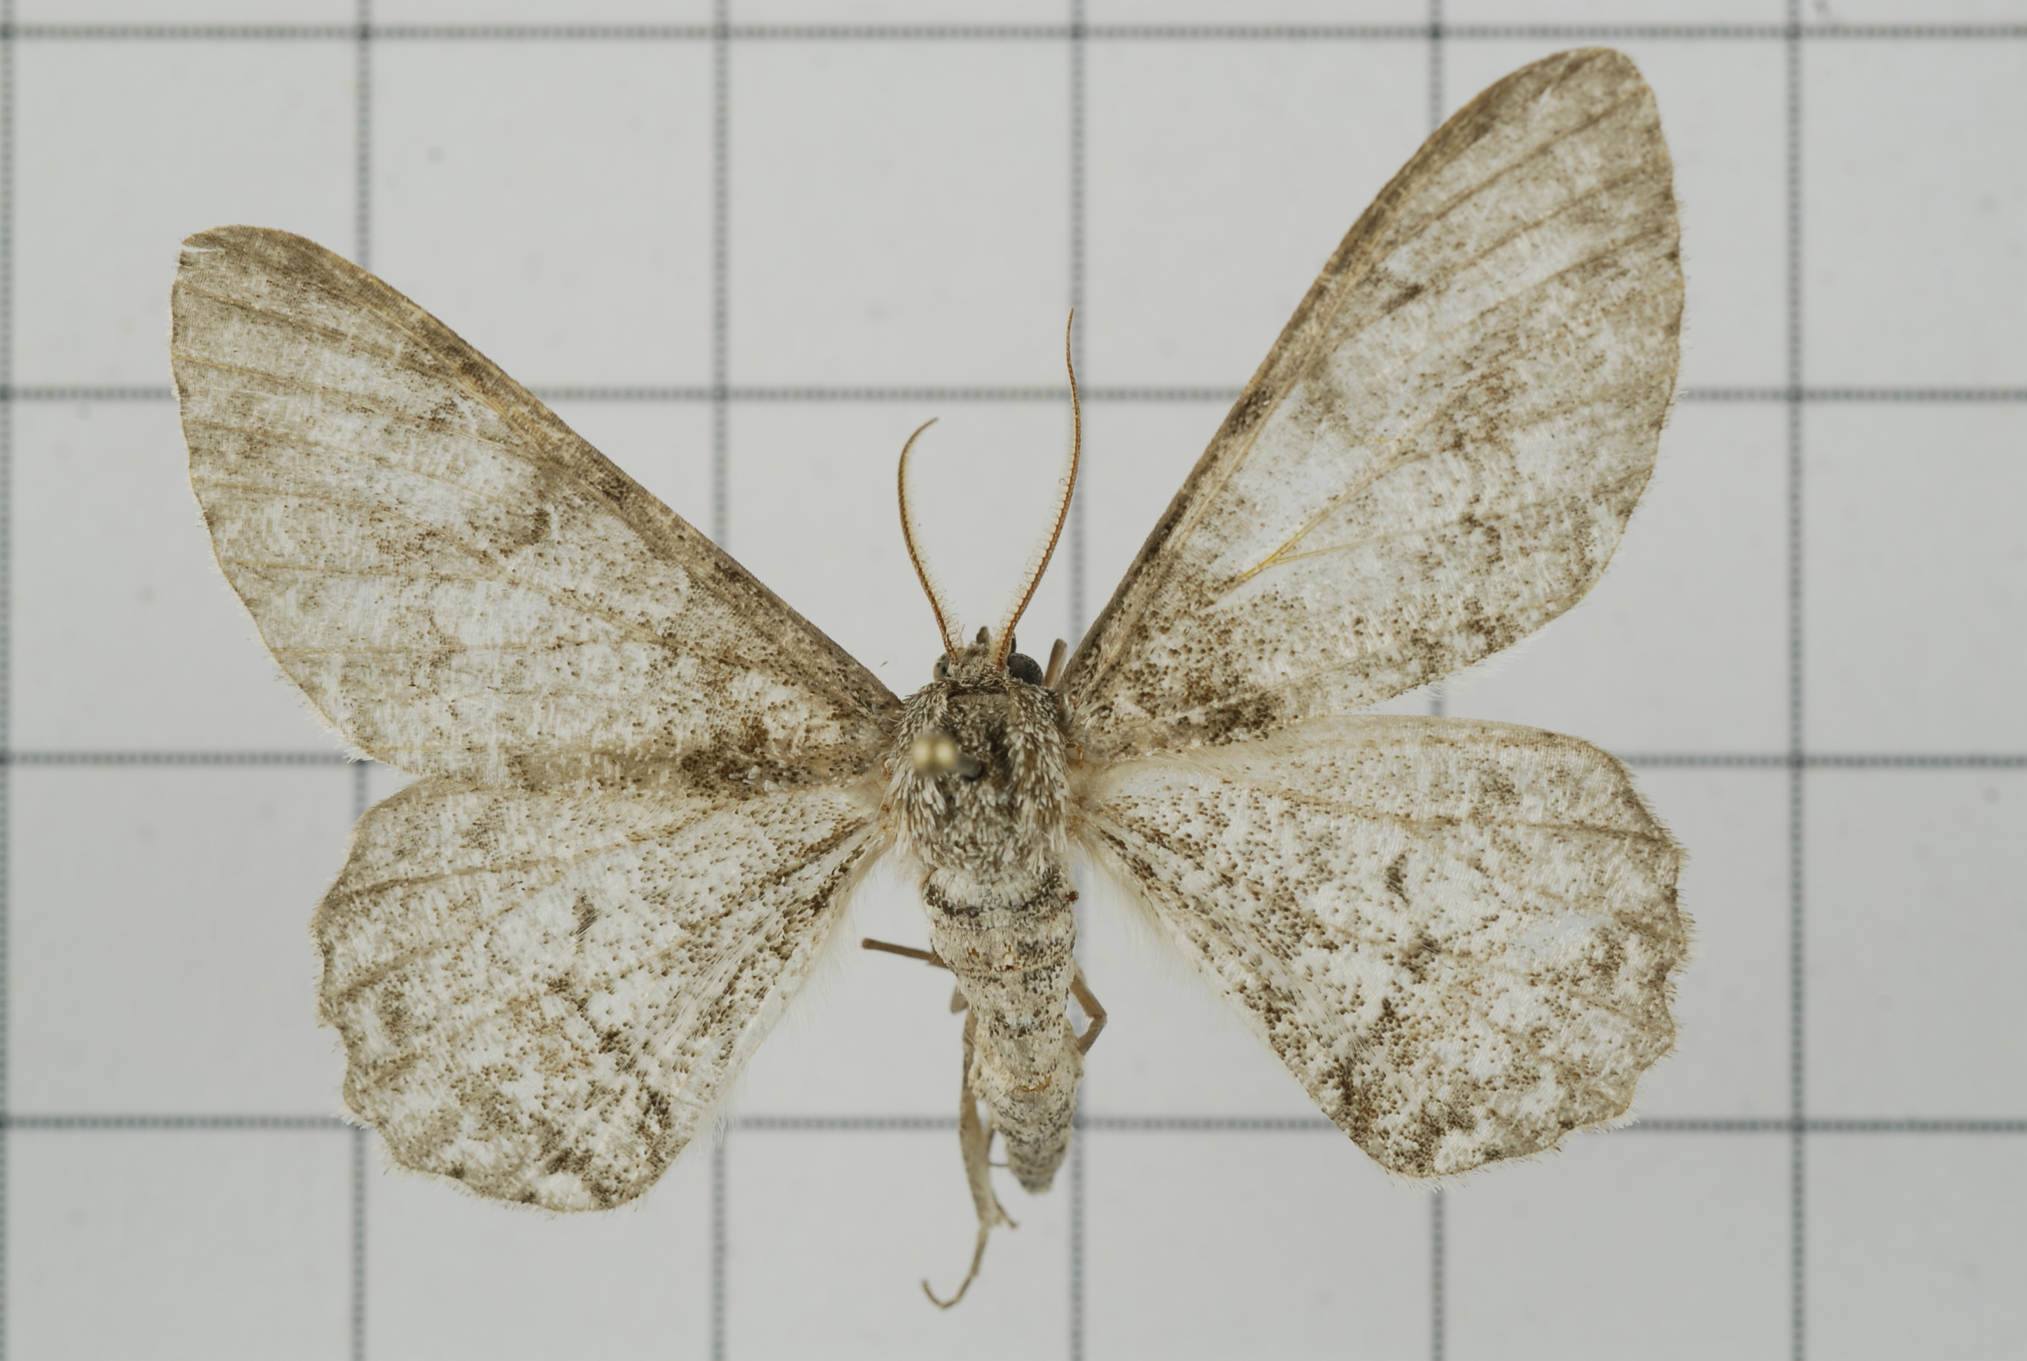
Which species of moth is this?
Cusiala boarmoides boarmoides
